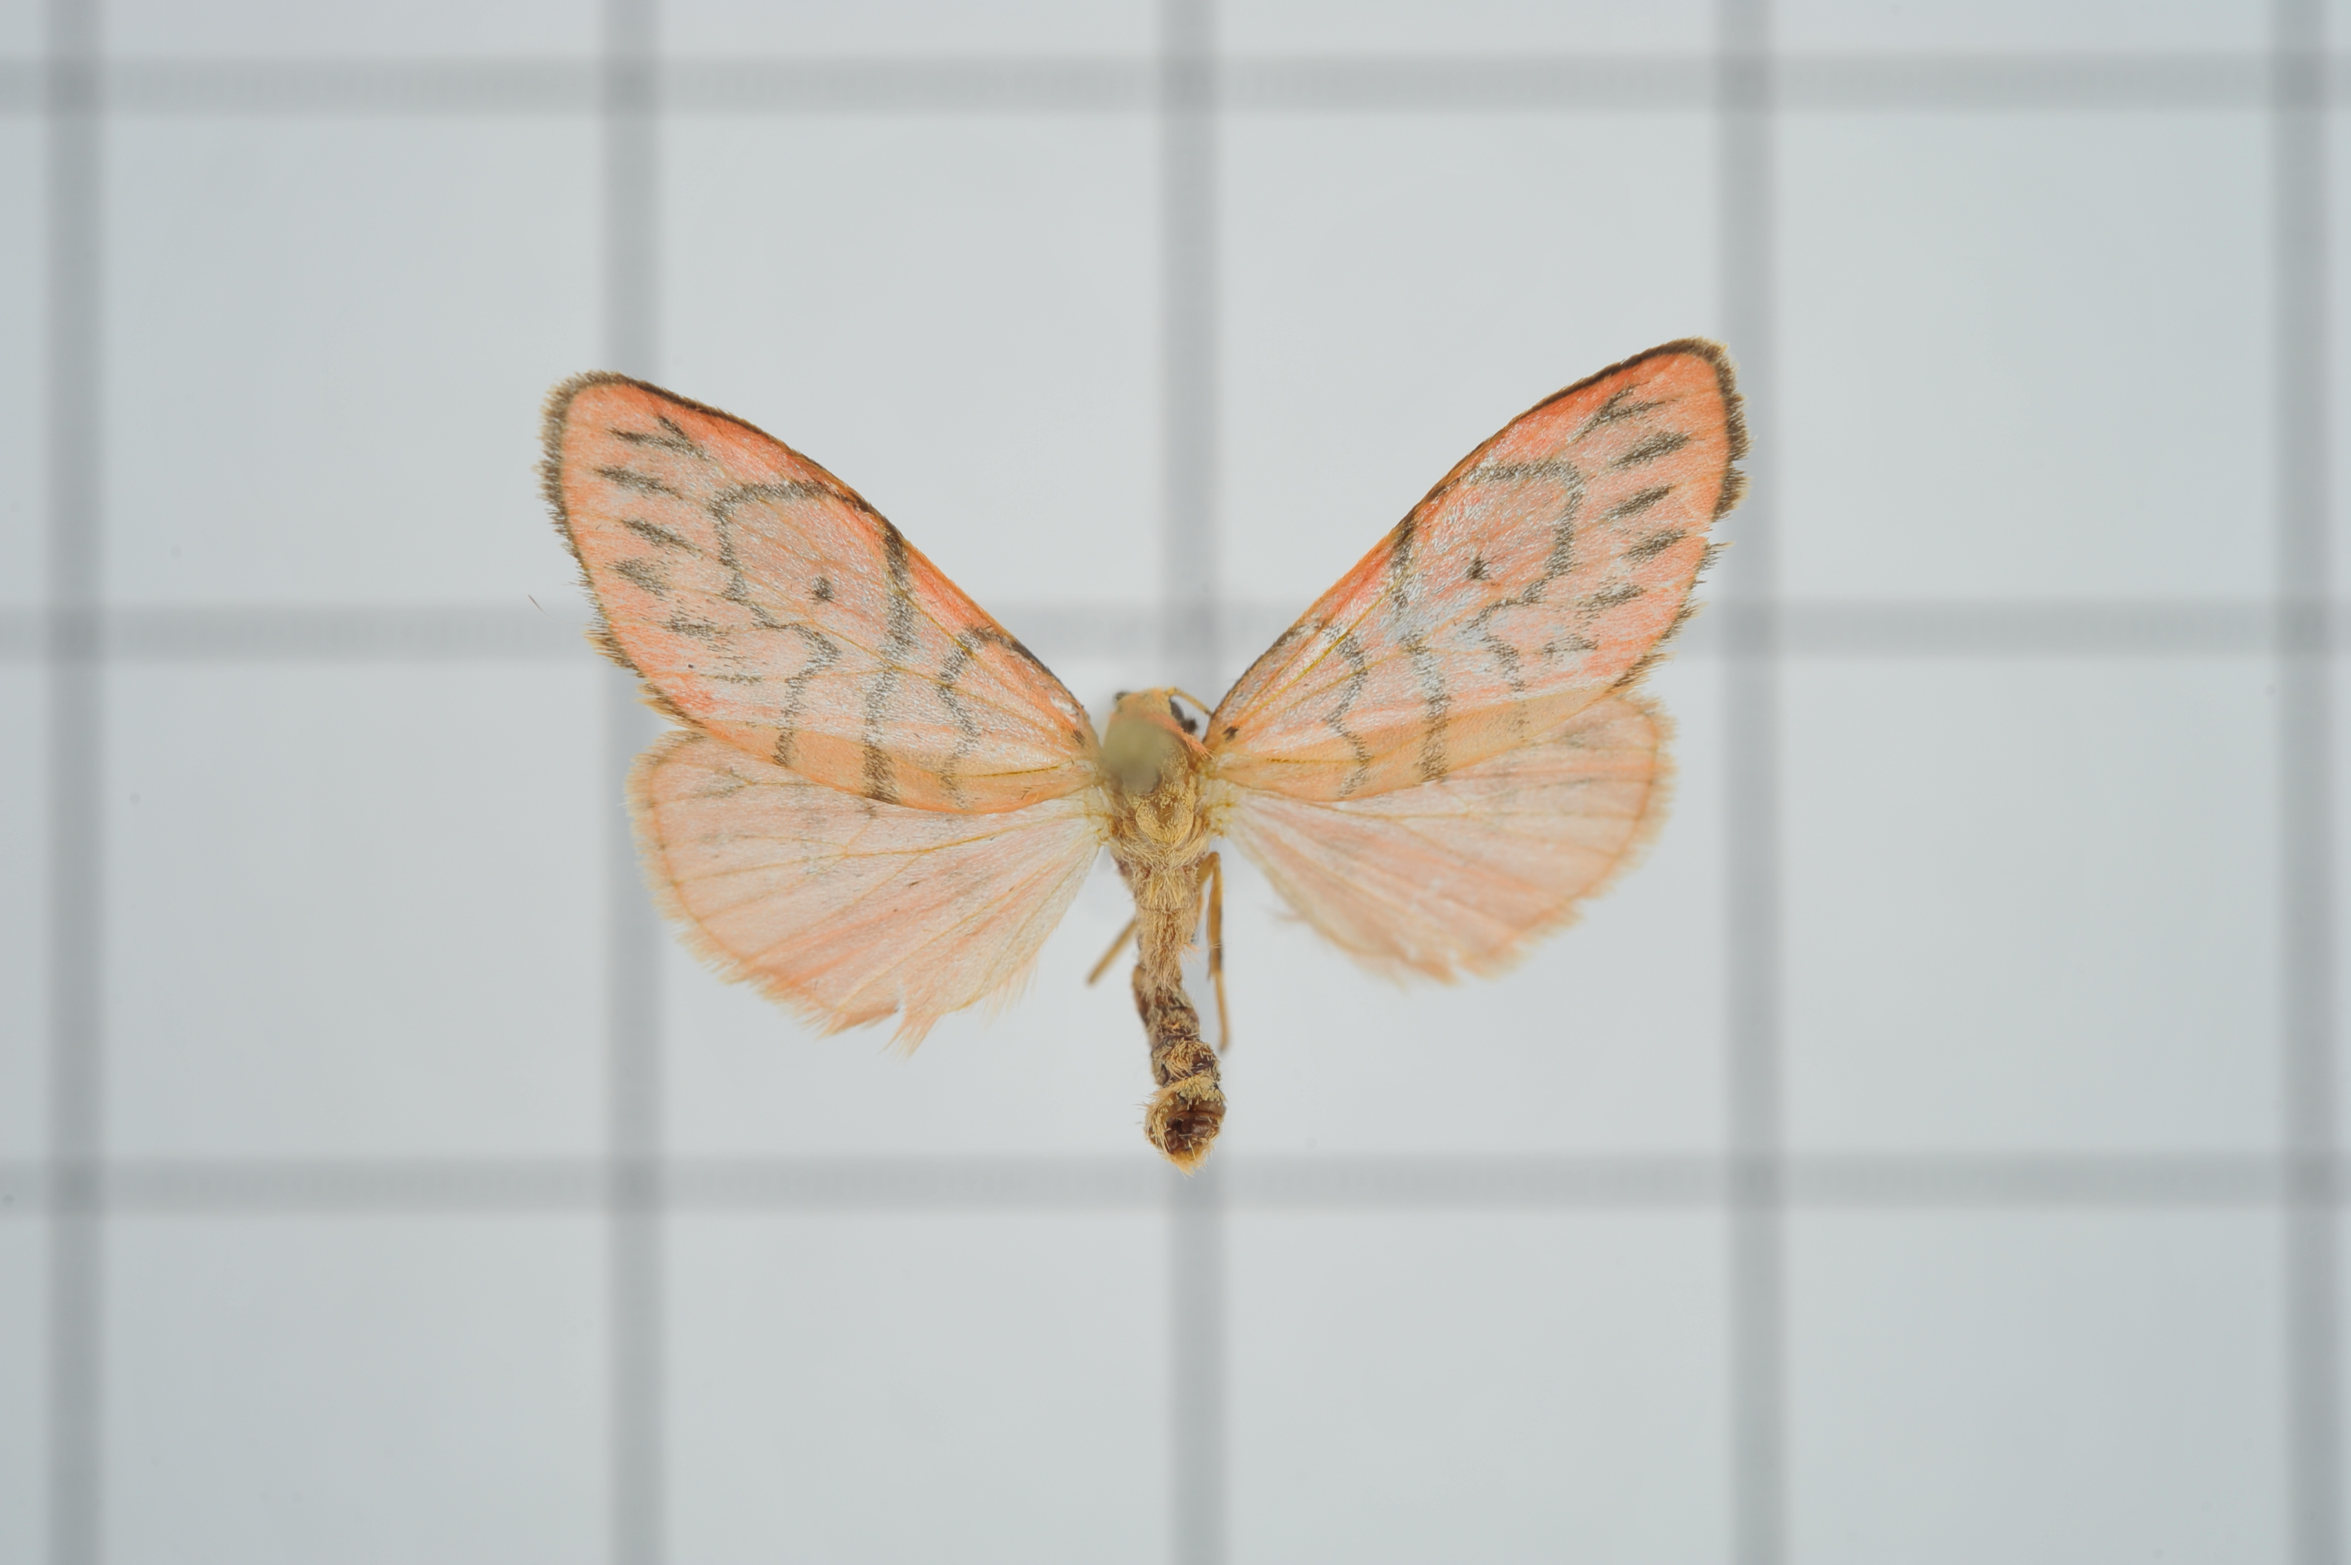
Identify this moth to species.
Asuridia inouei
